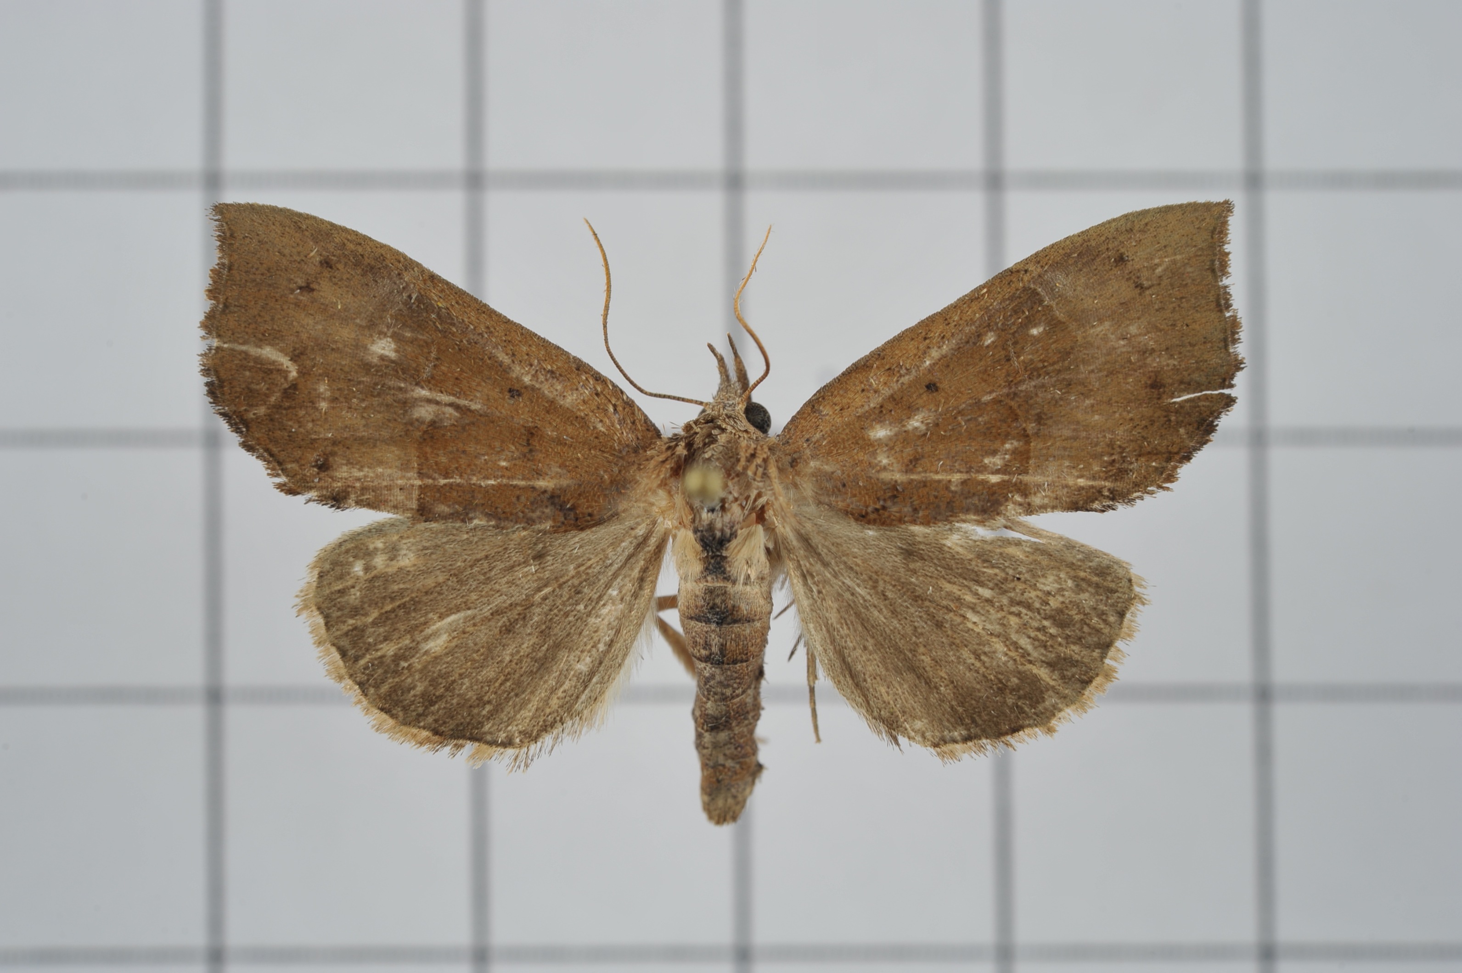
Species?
Hepatica indentalis
